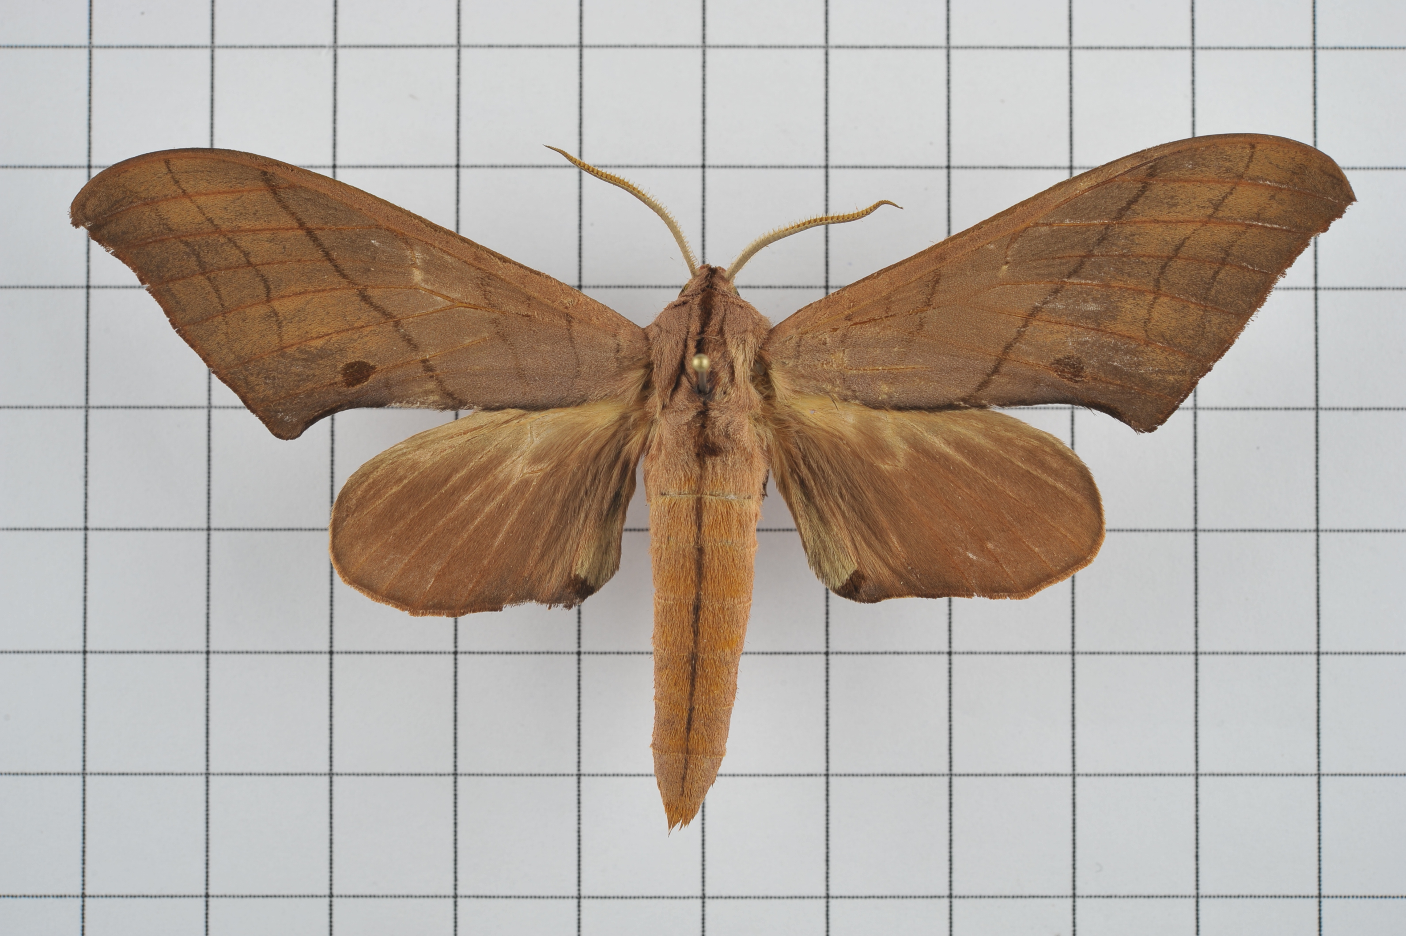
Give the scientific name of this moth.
Marumba cristata bukaiana
